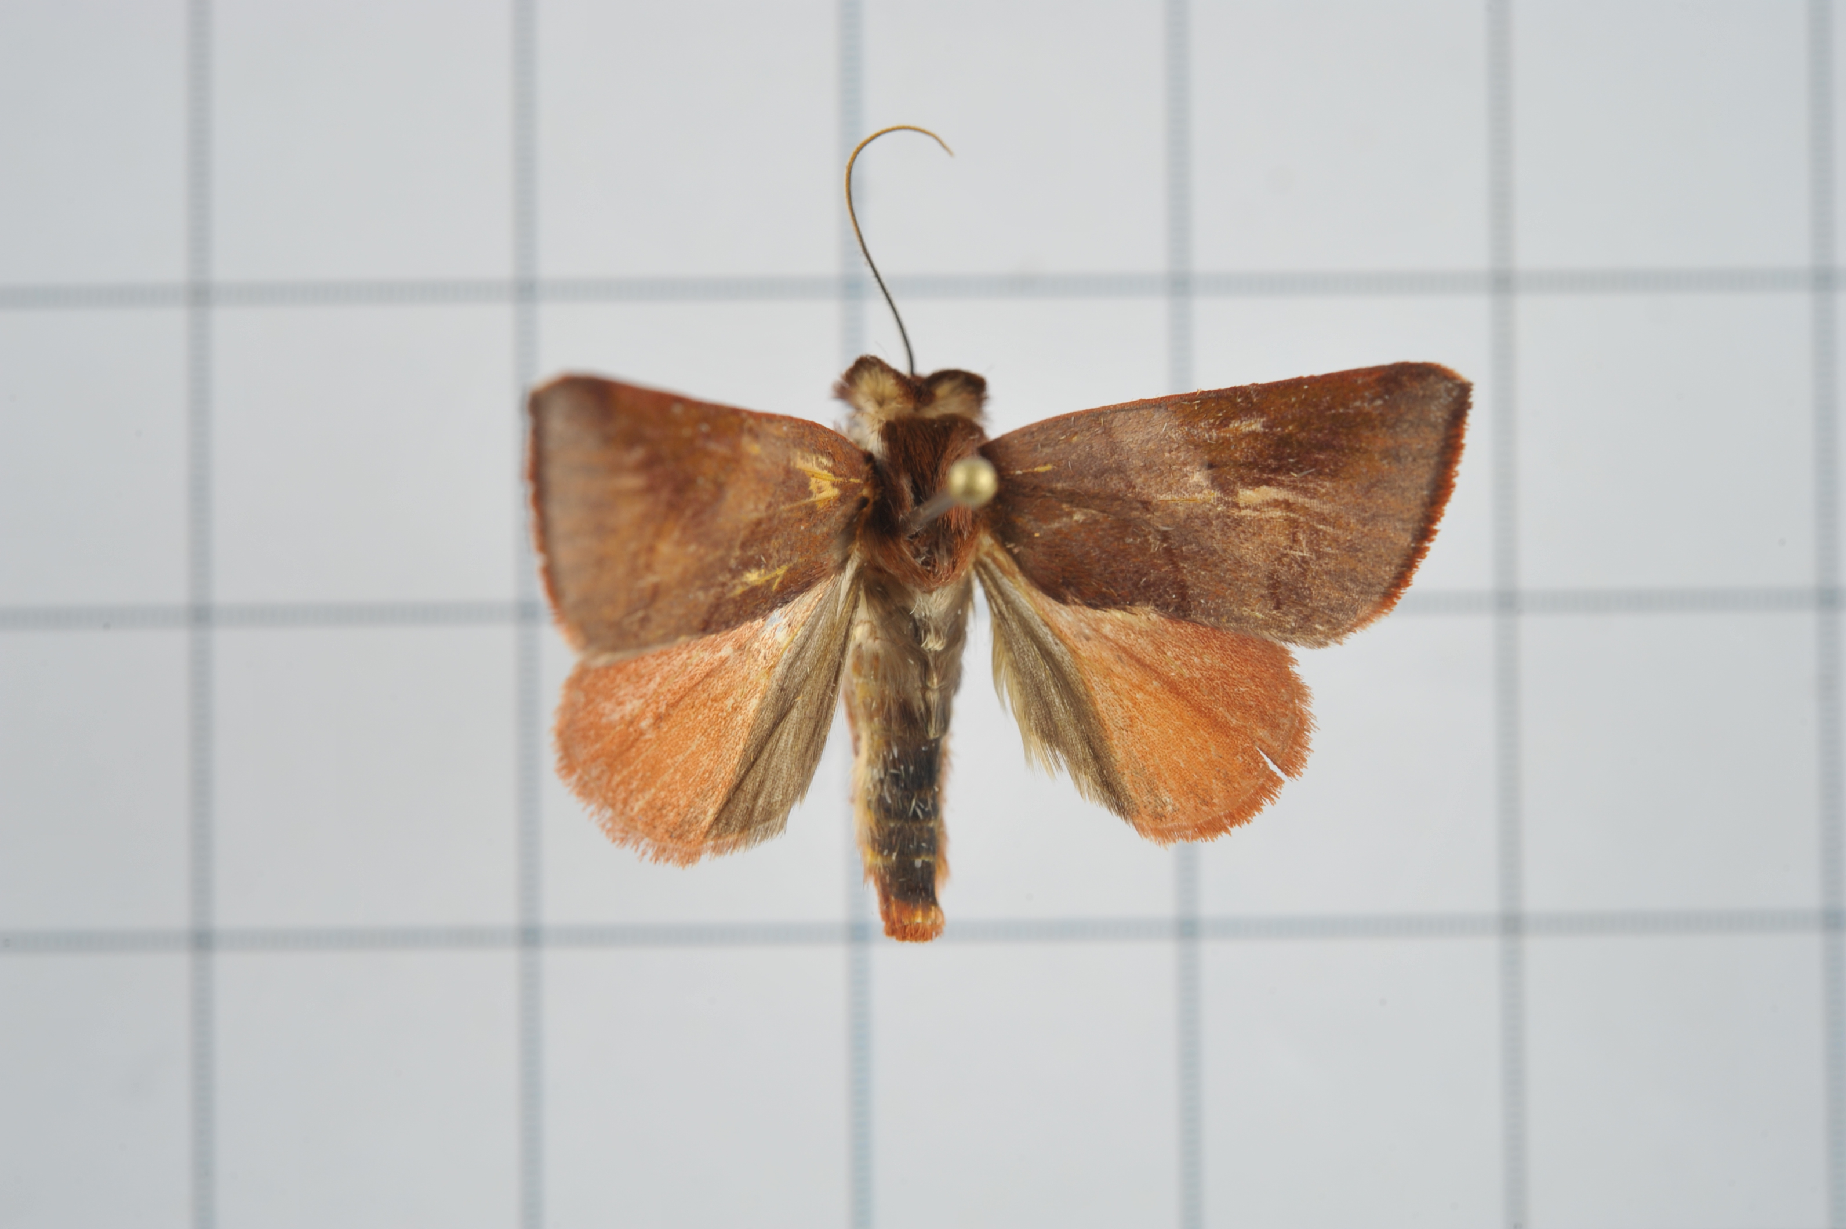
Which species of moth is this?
Xenochroa internifusca
